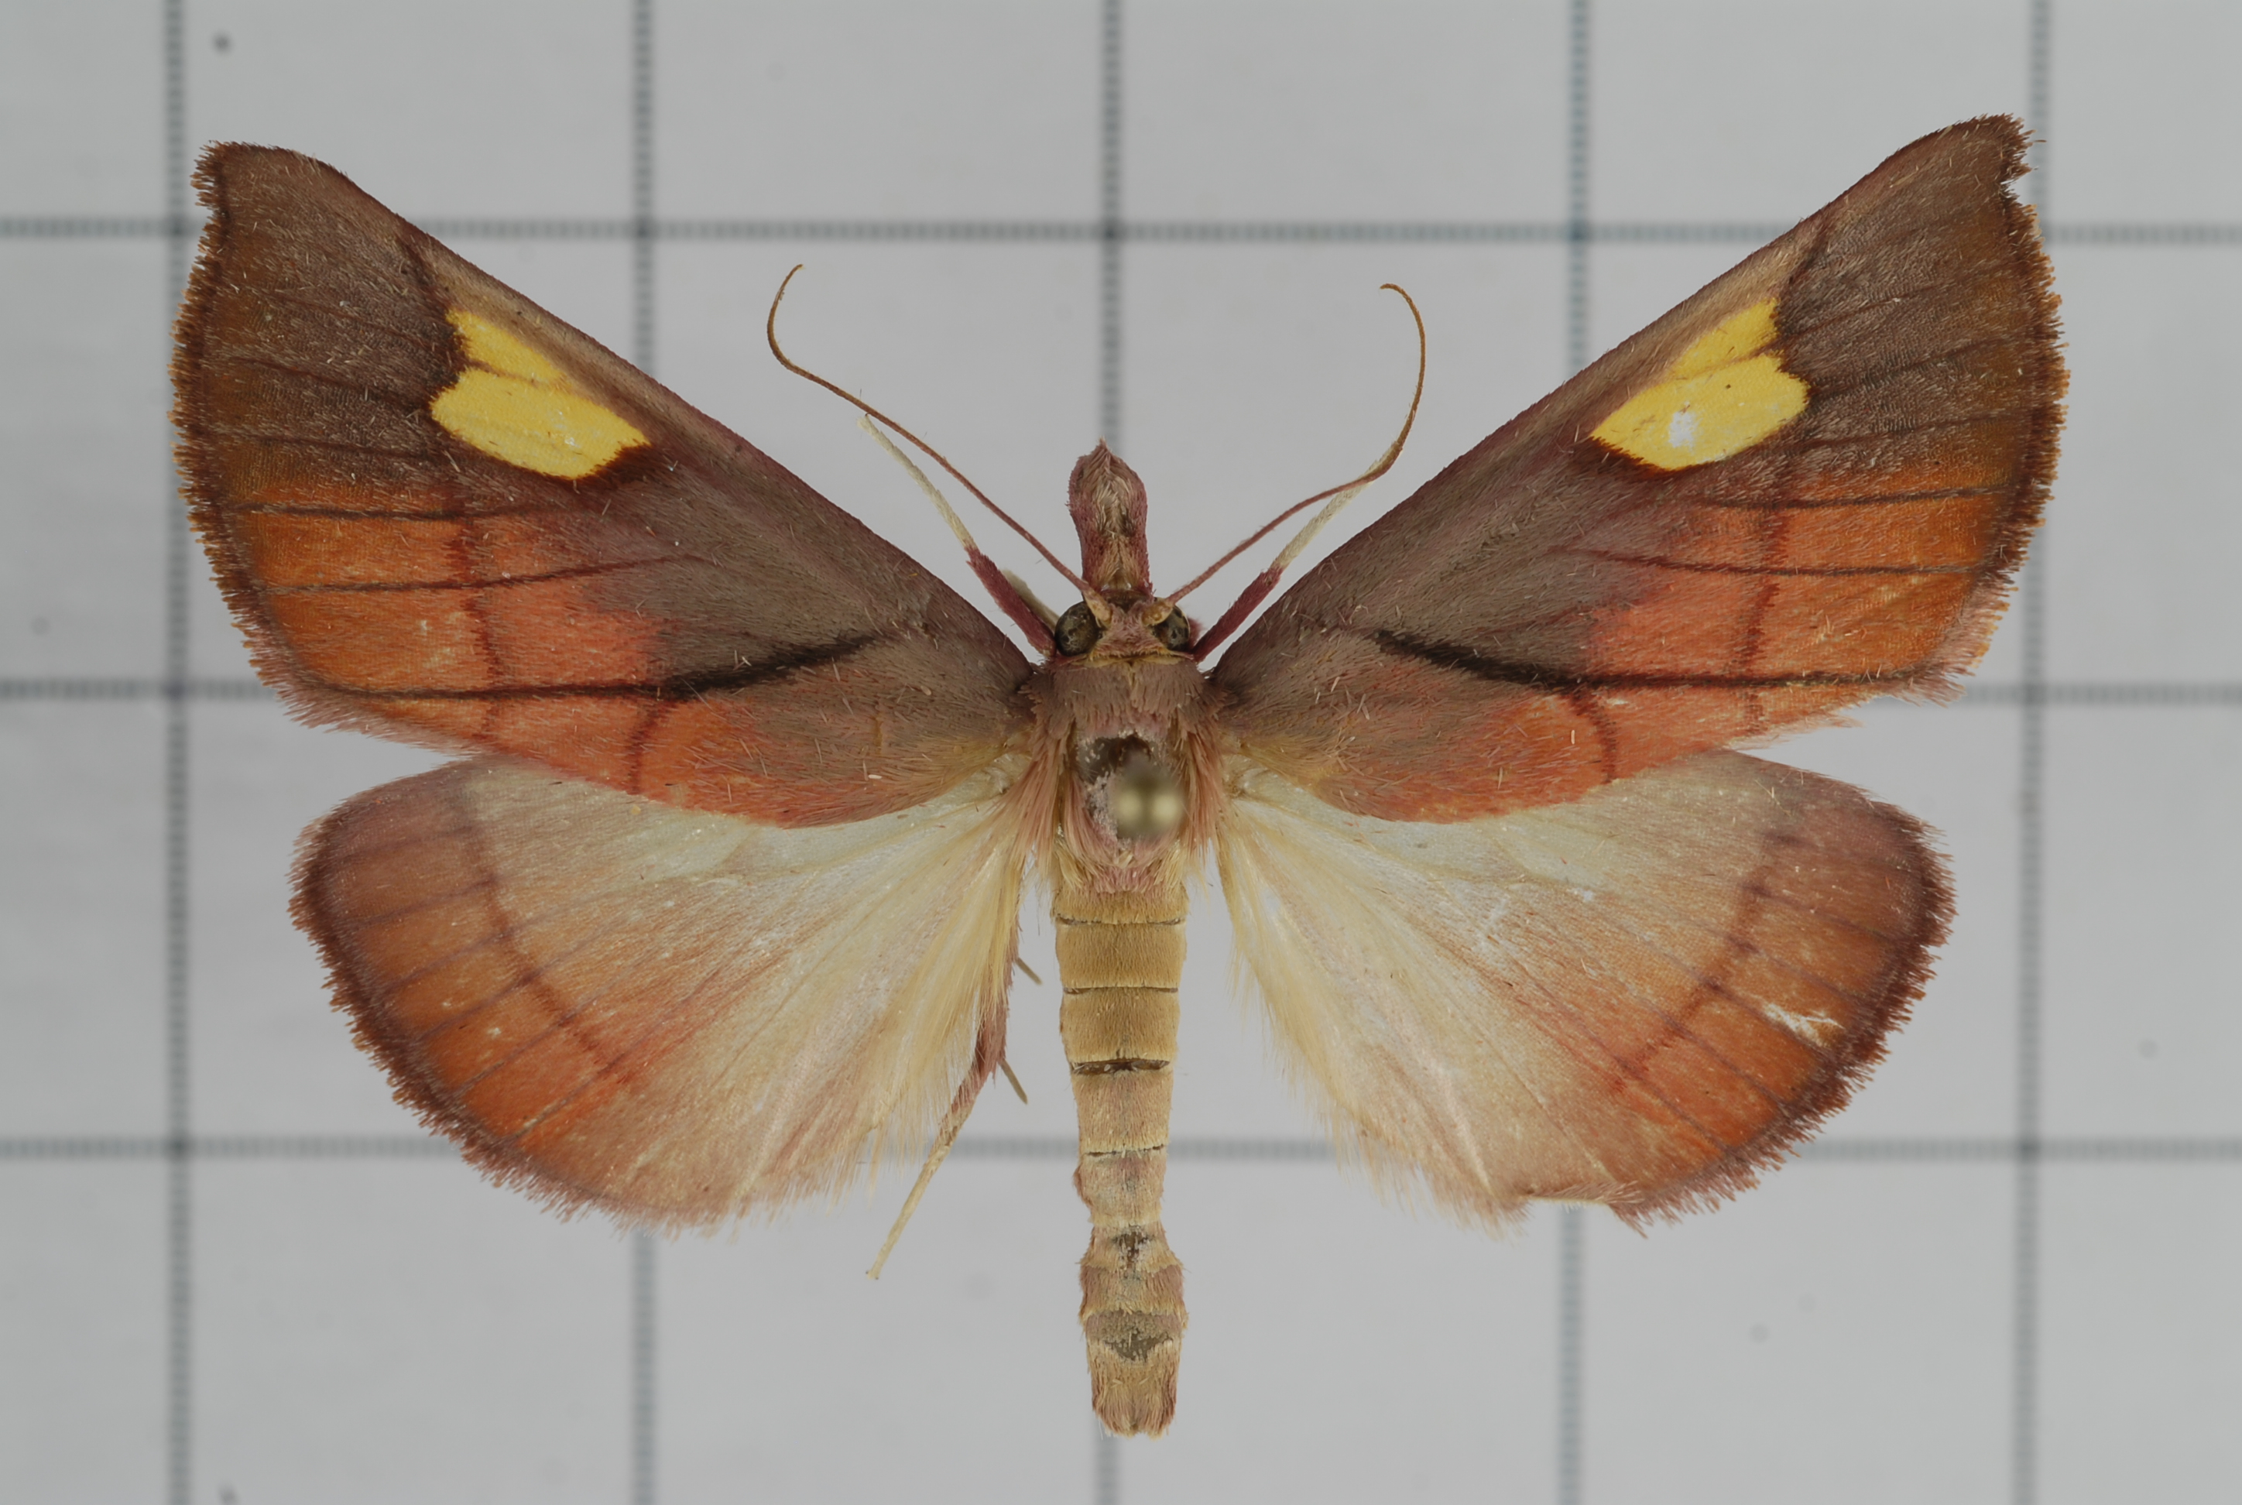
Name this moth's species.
Orybina flaviplaga
